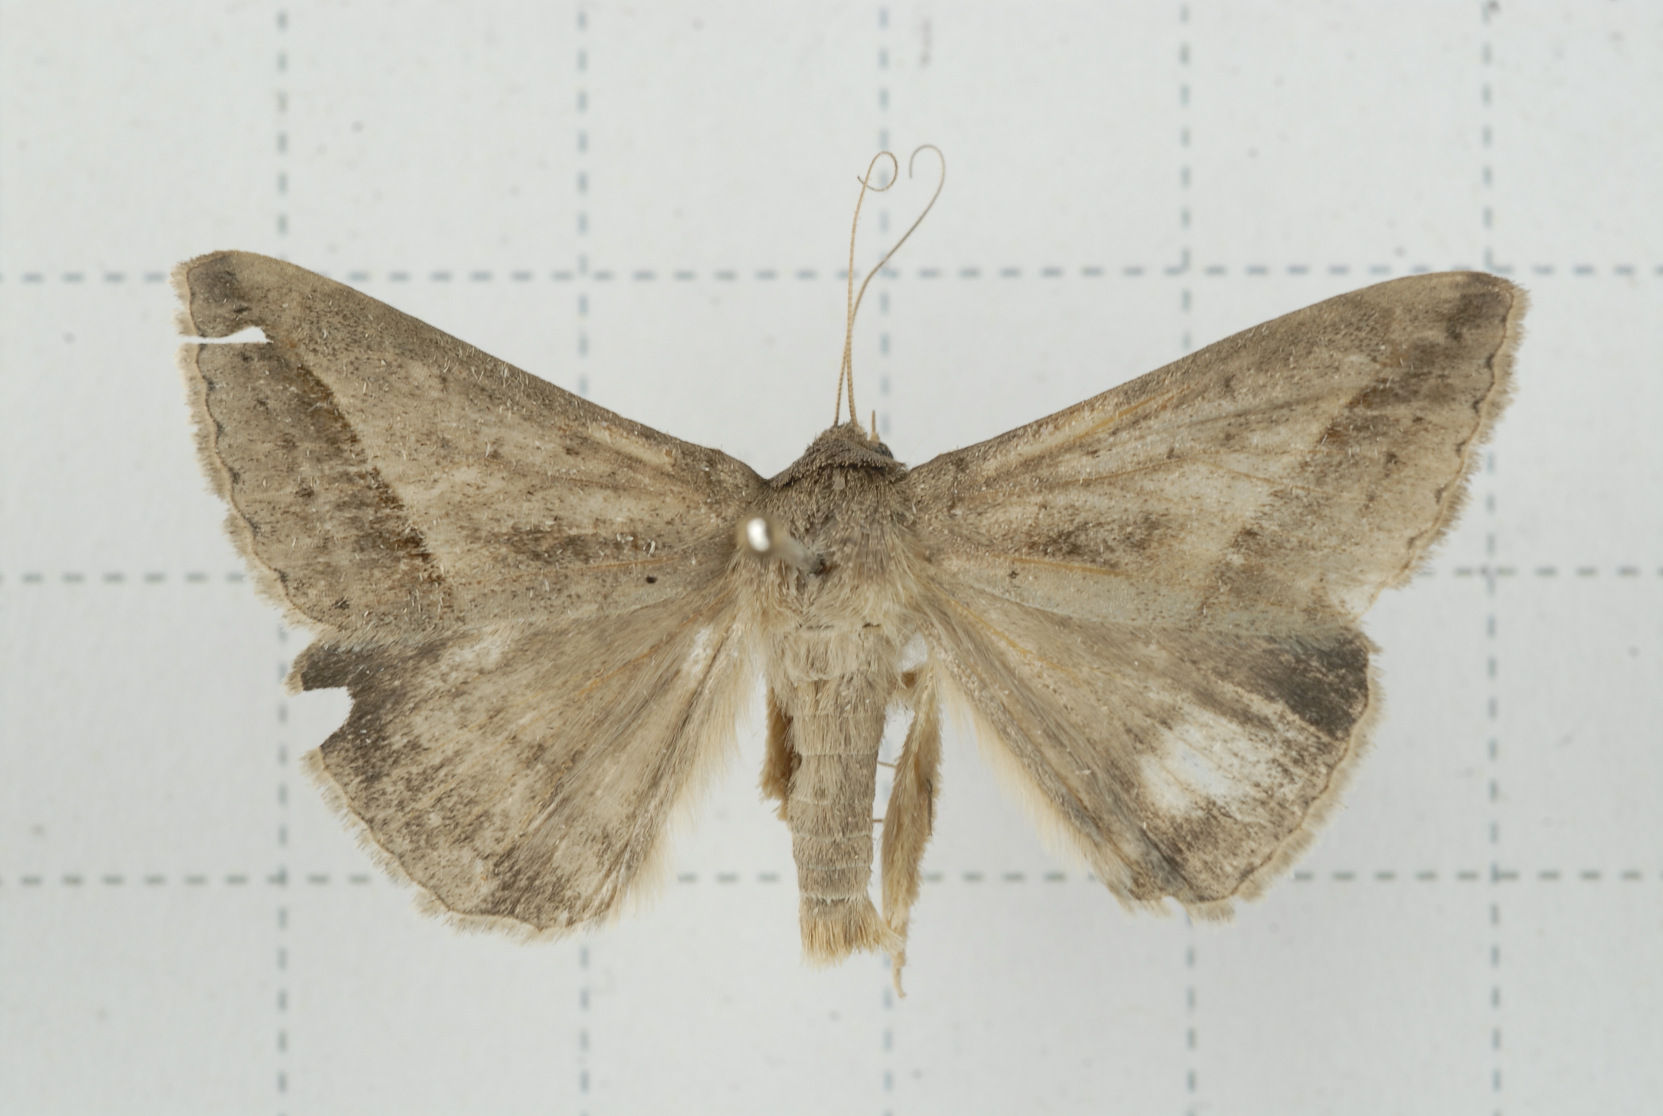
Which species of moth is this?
Mocis frugalis
